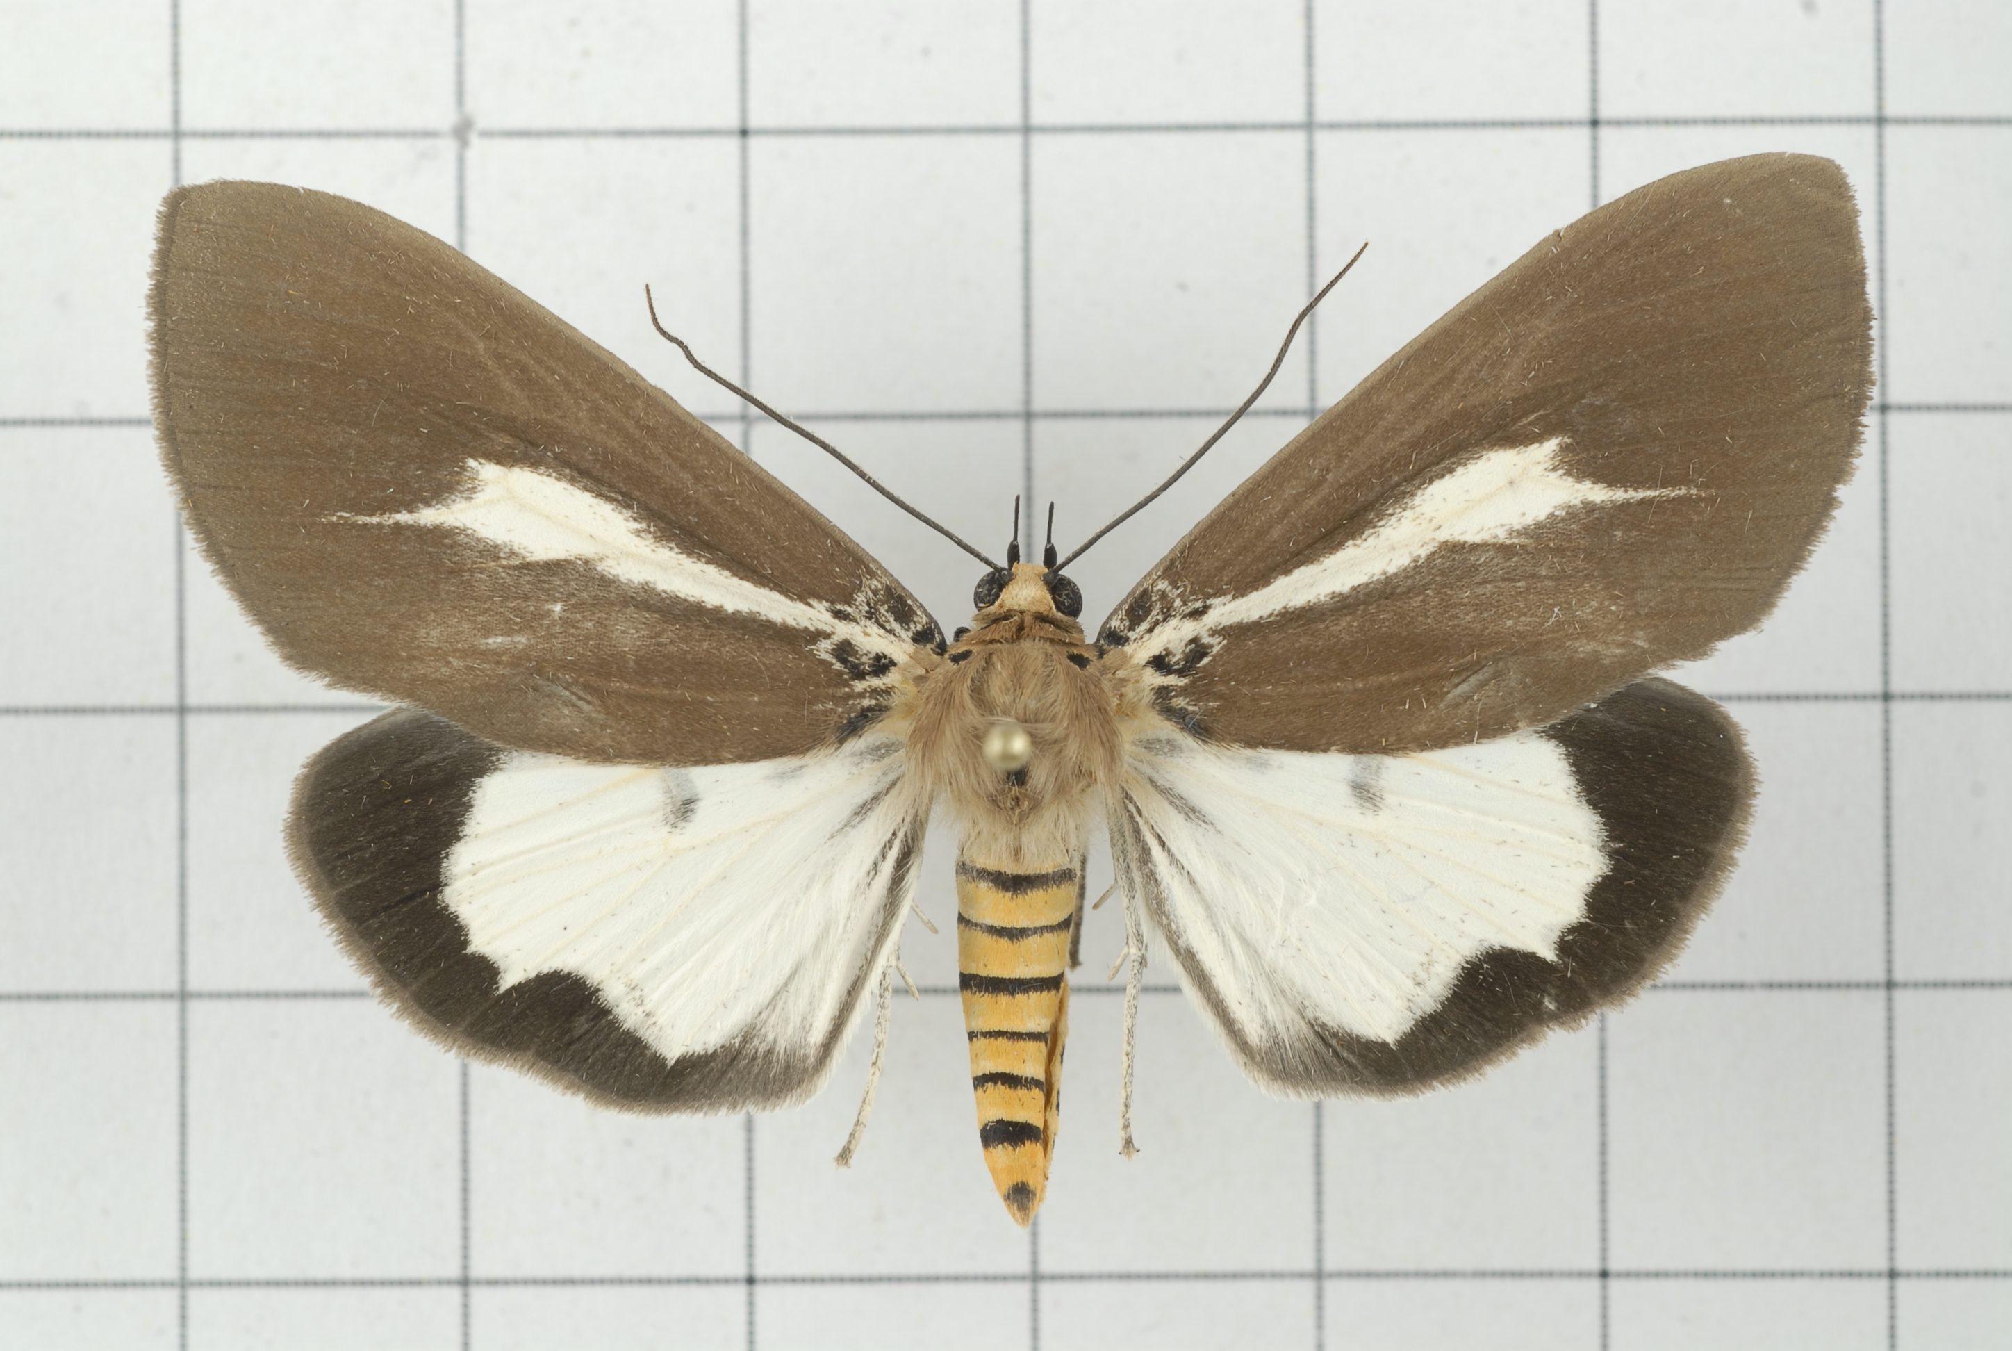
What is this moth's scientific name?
Asota heliconia zebrina
